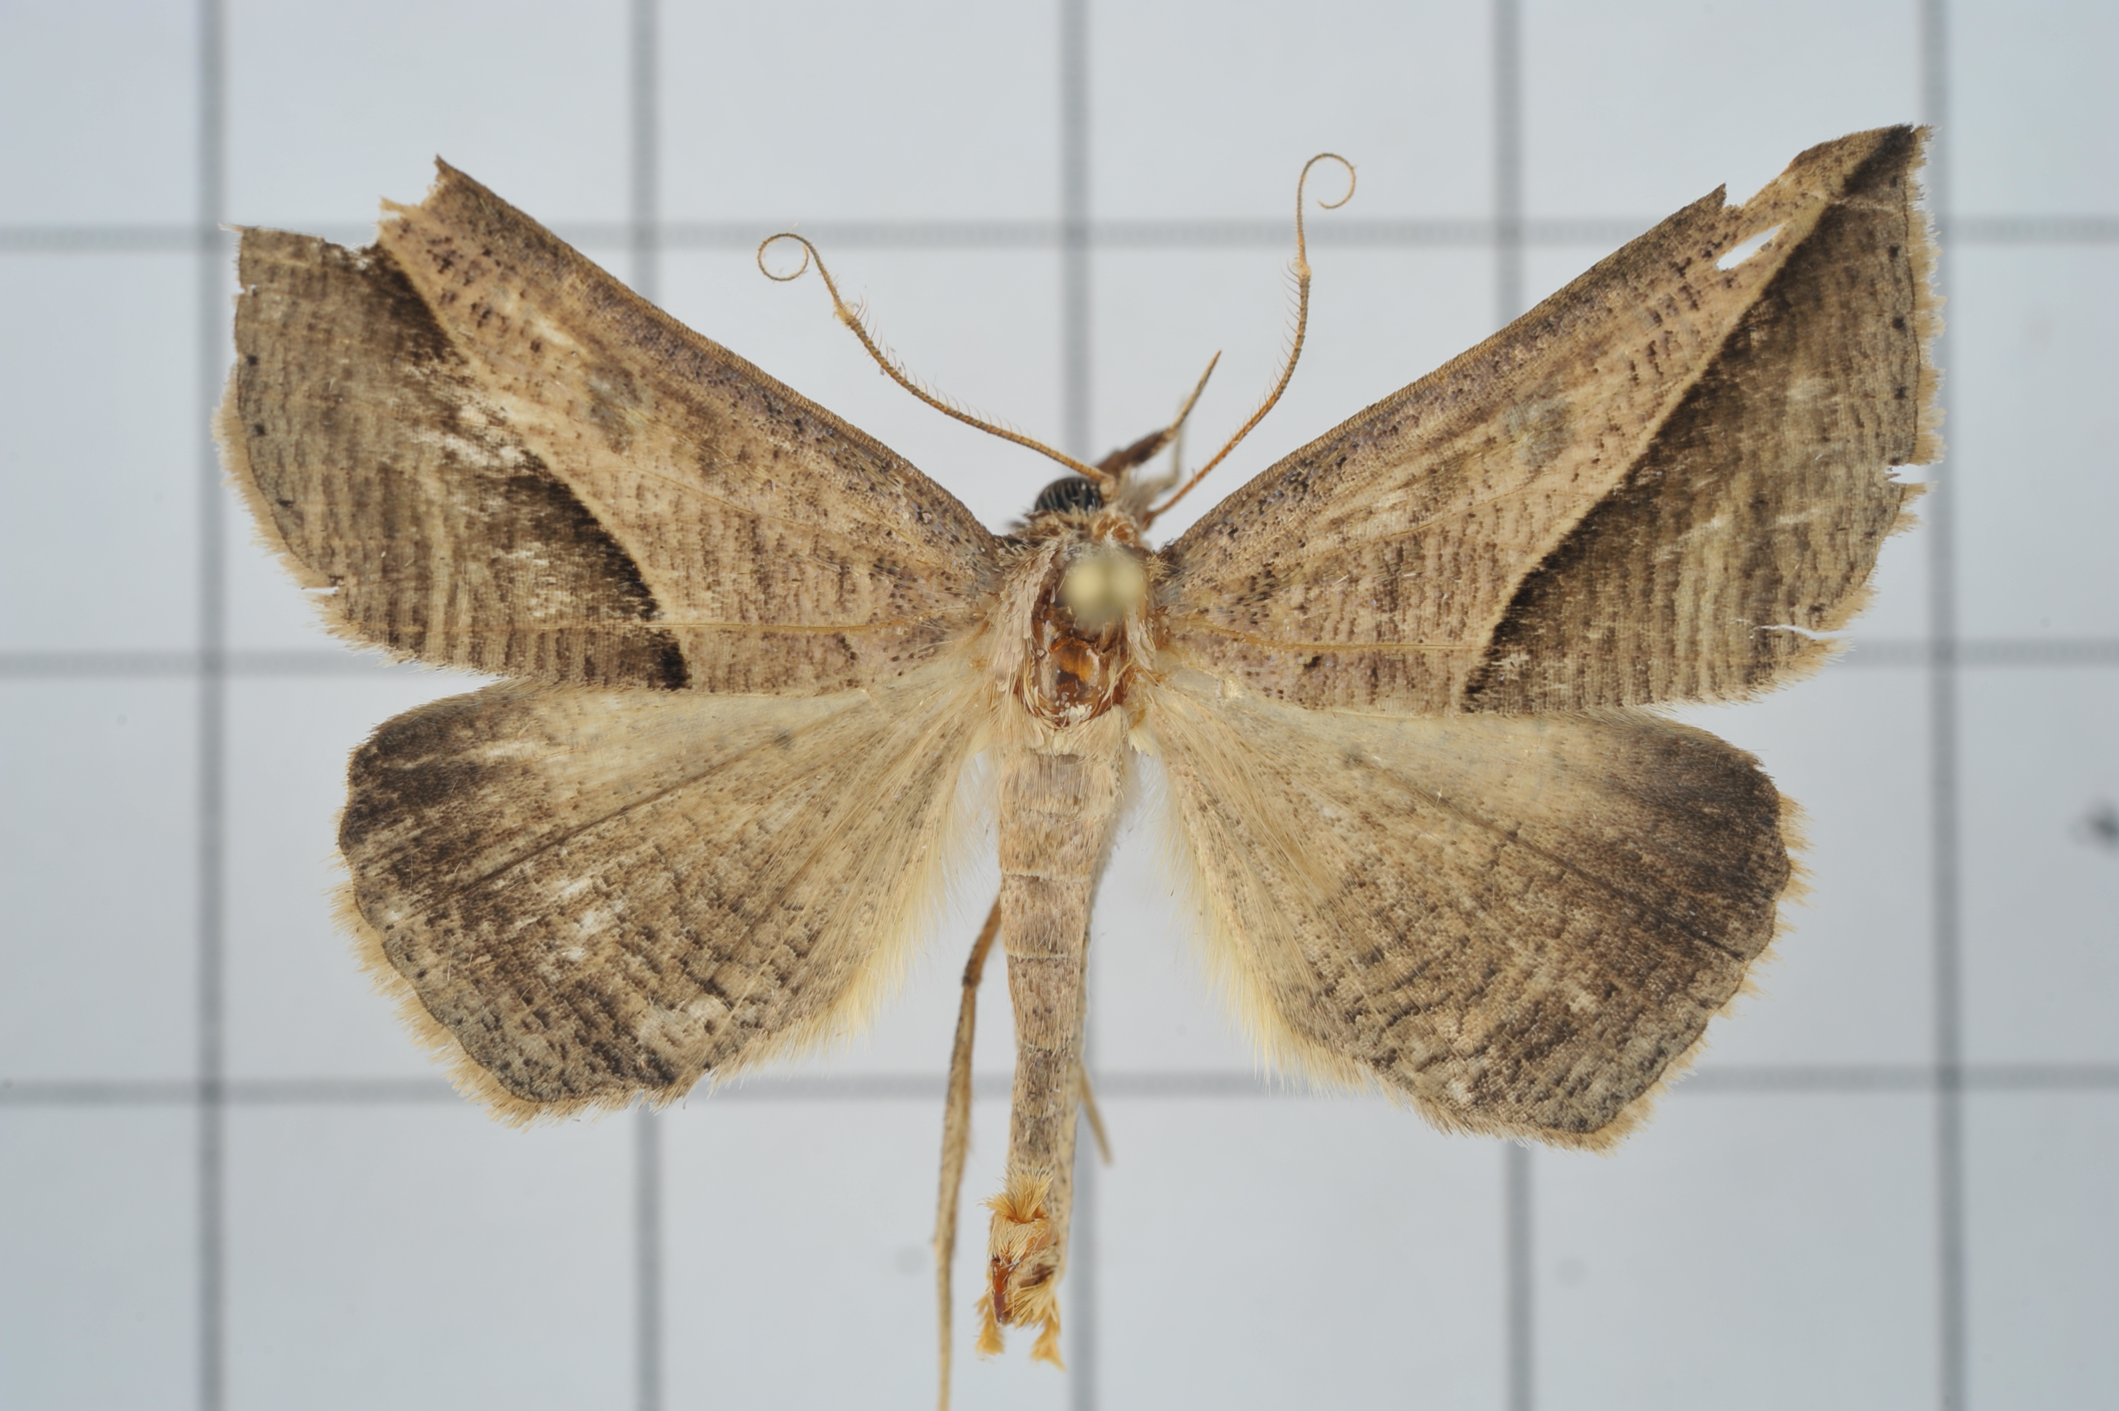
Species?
Dierna strigata
